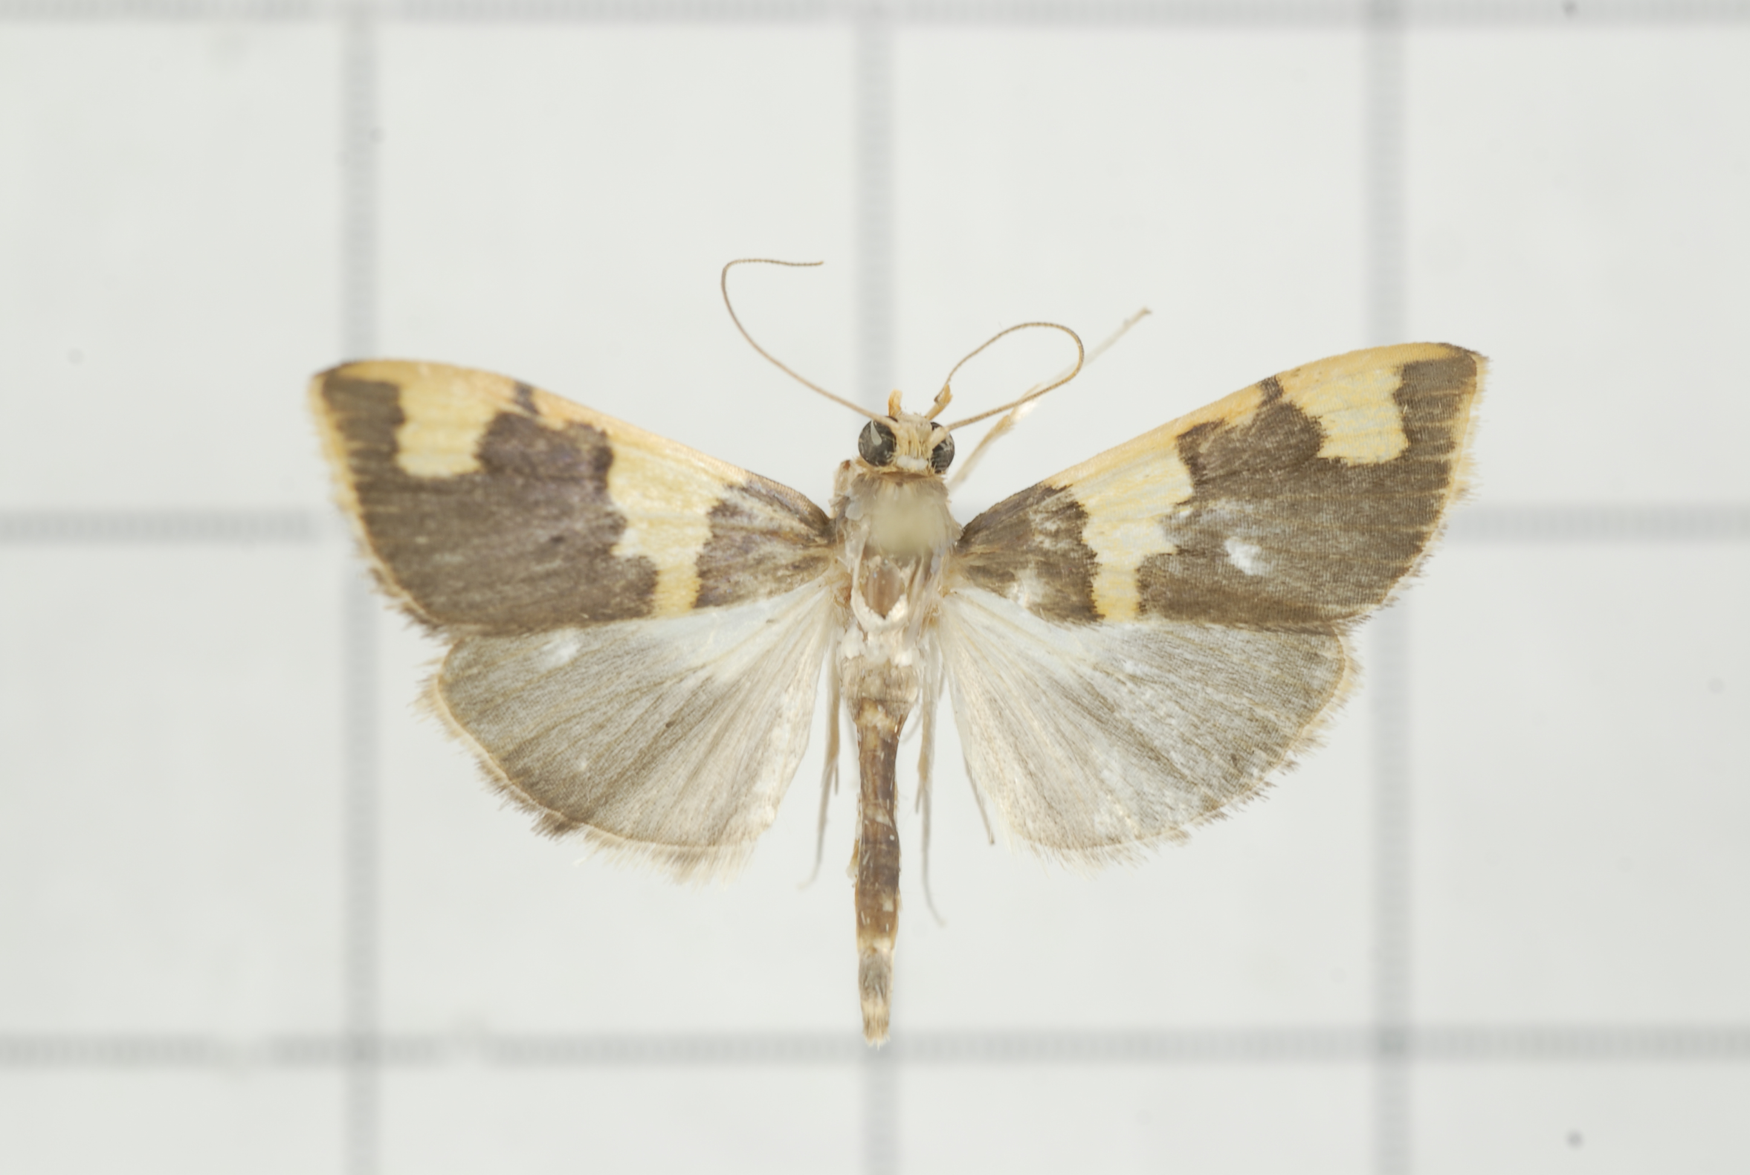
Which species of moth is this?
Rehimena phrynealis
